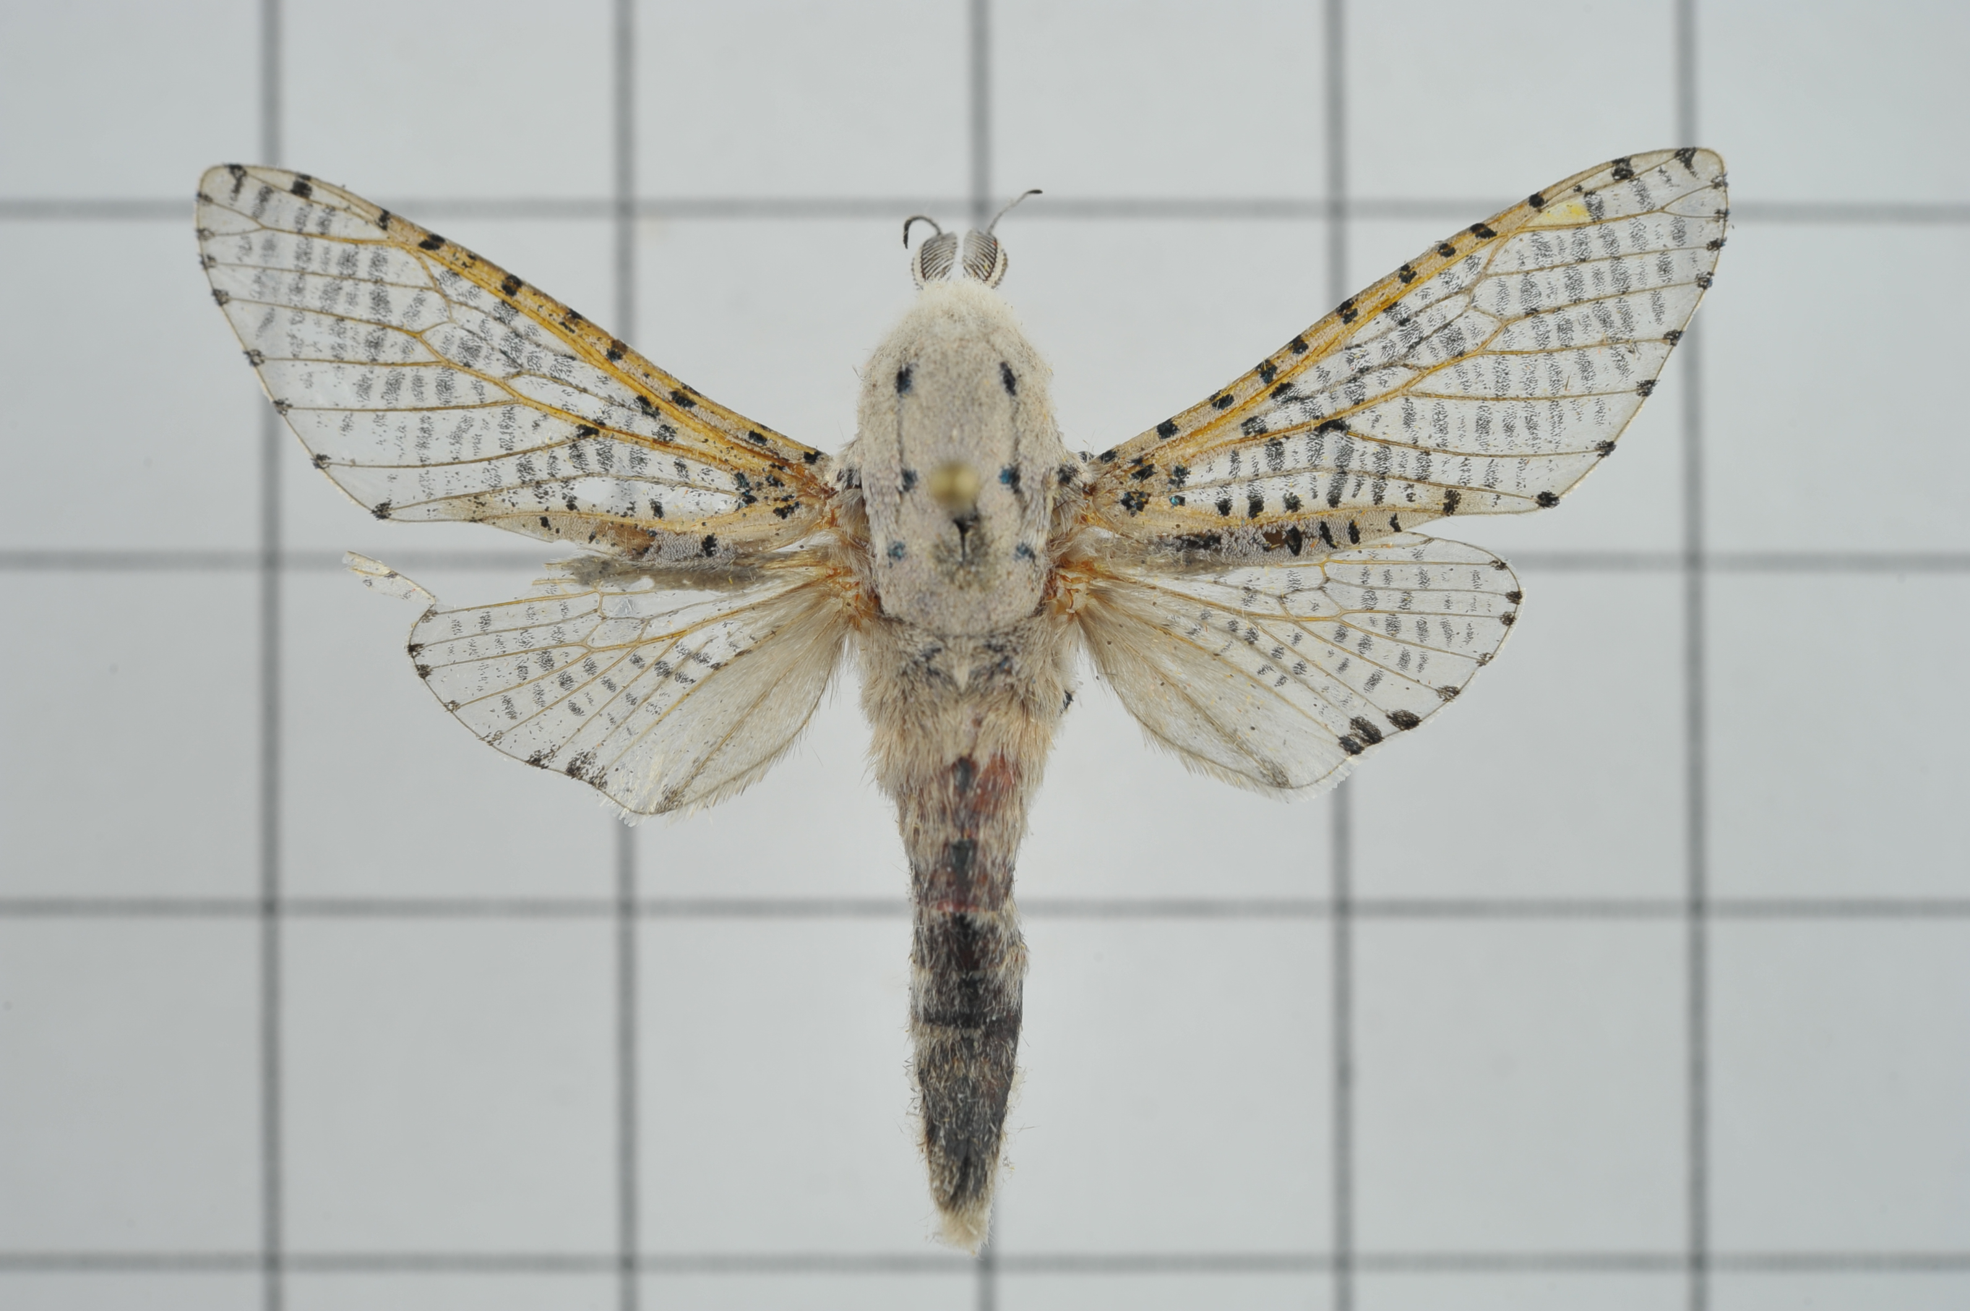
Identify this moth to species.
Polyphagozerra coffeae
